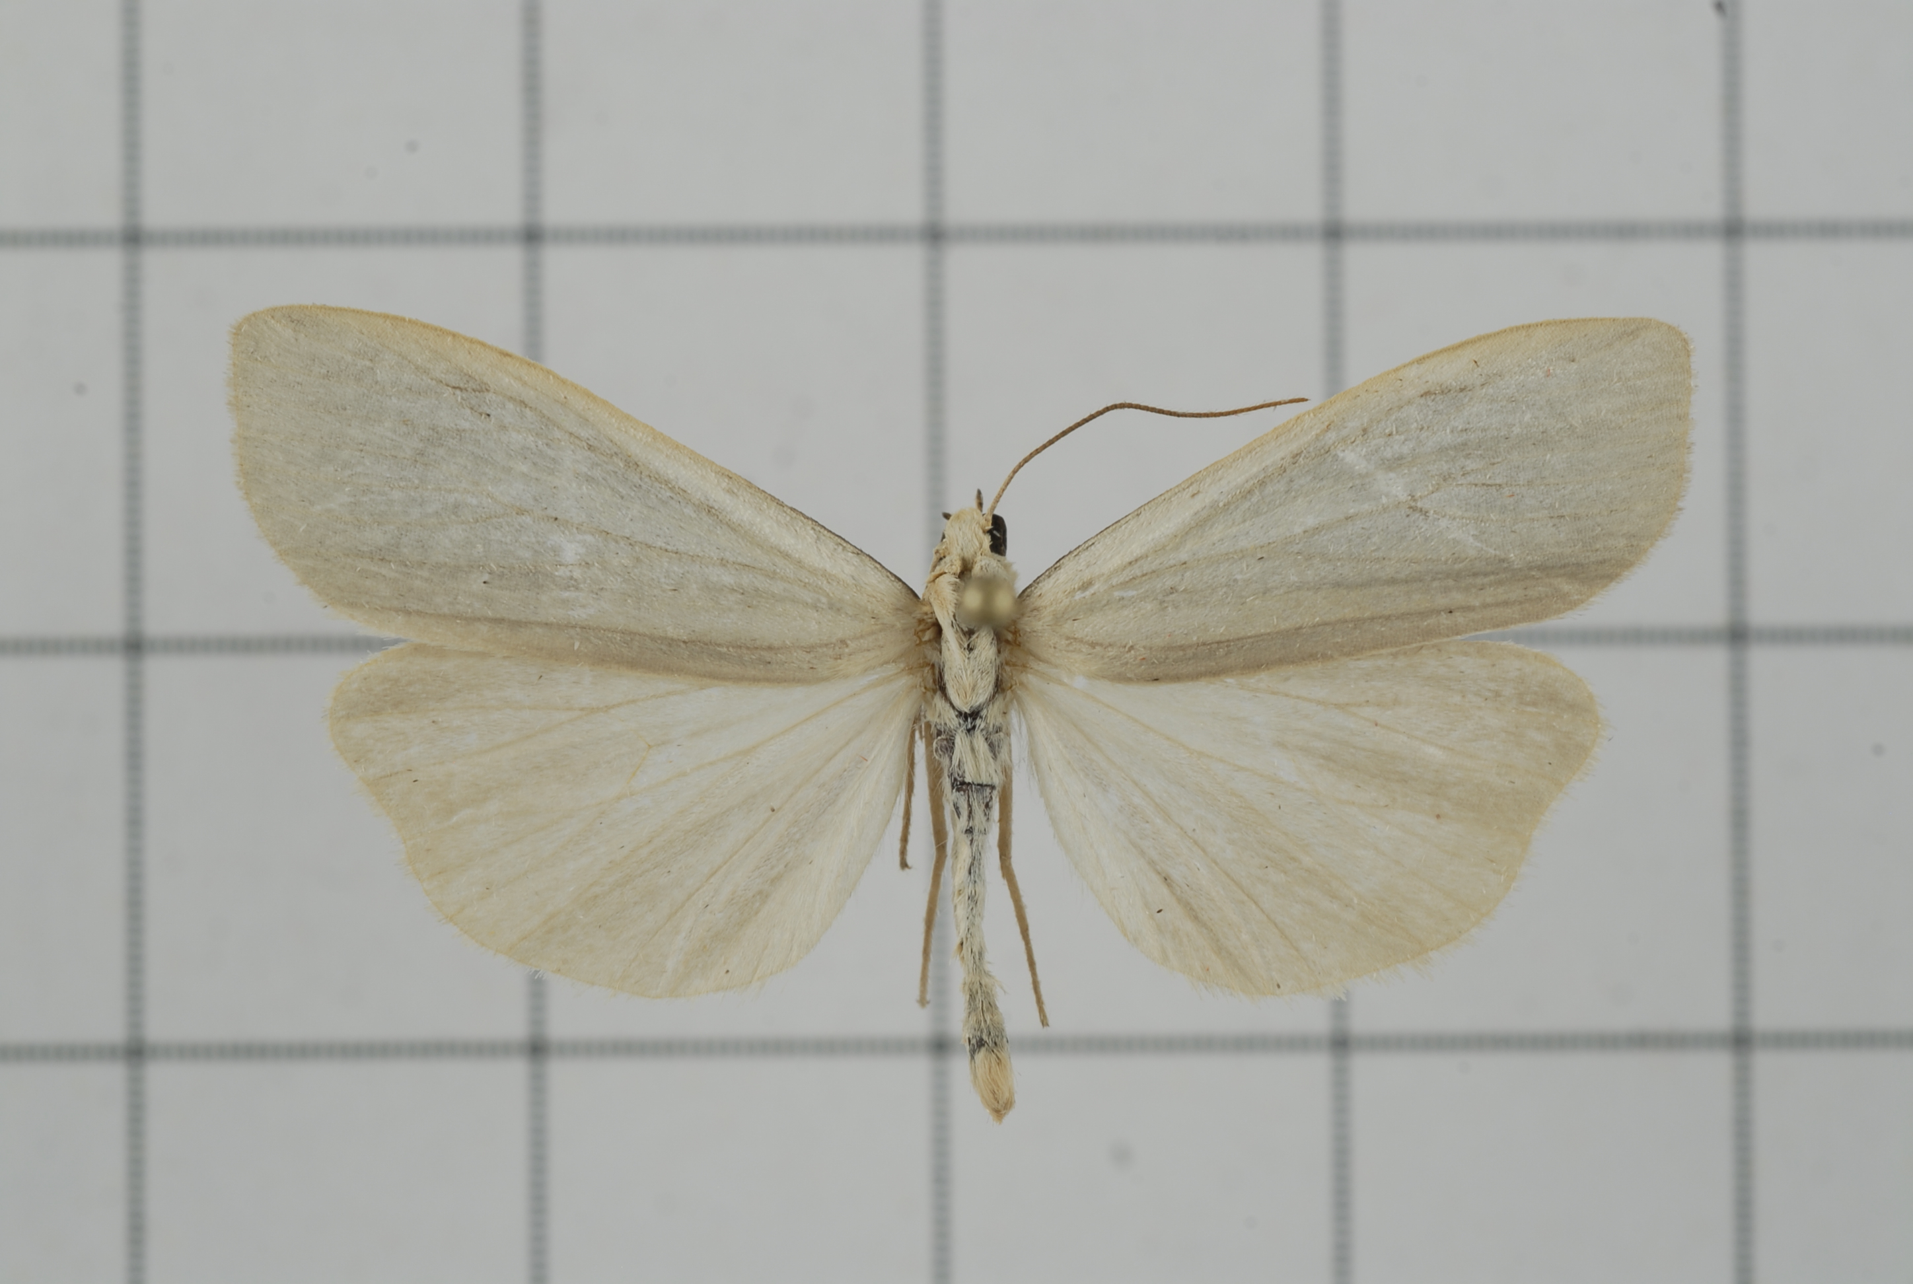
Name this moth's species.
Ghoria tecta
